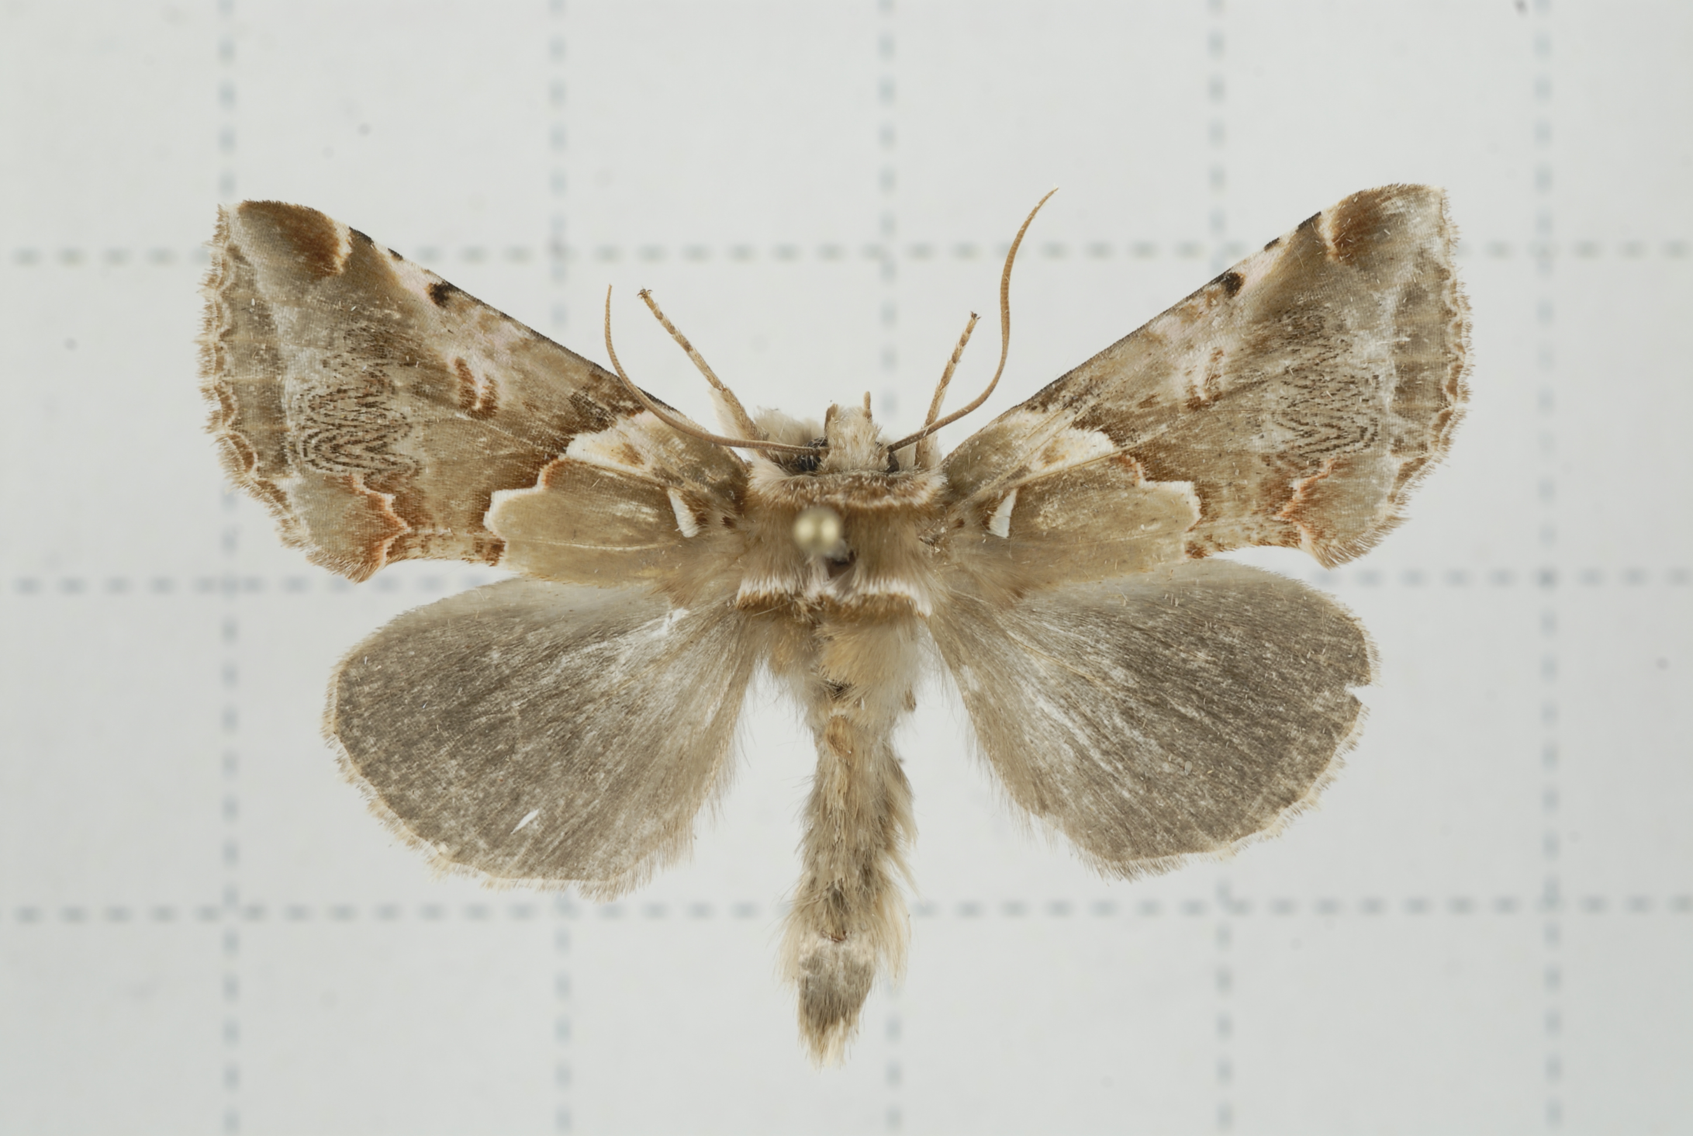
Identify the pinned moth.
Habrosyne pterographa
